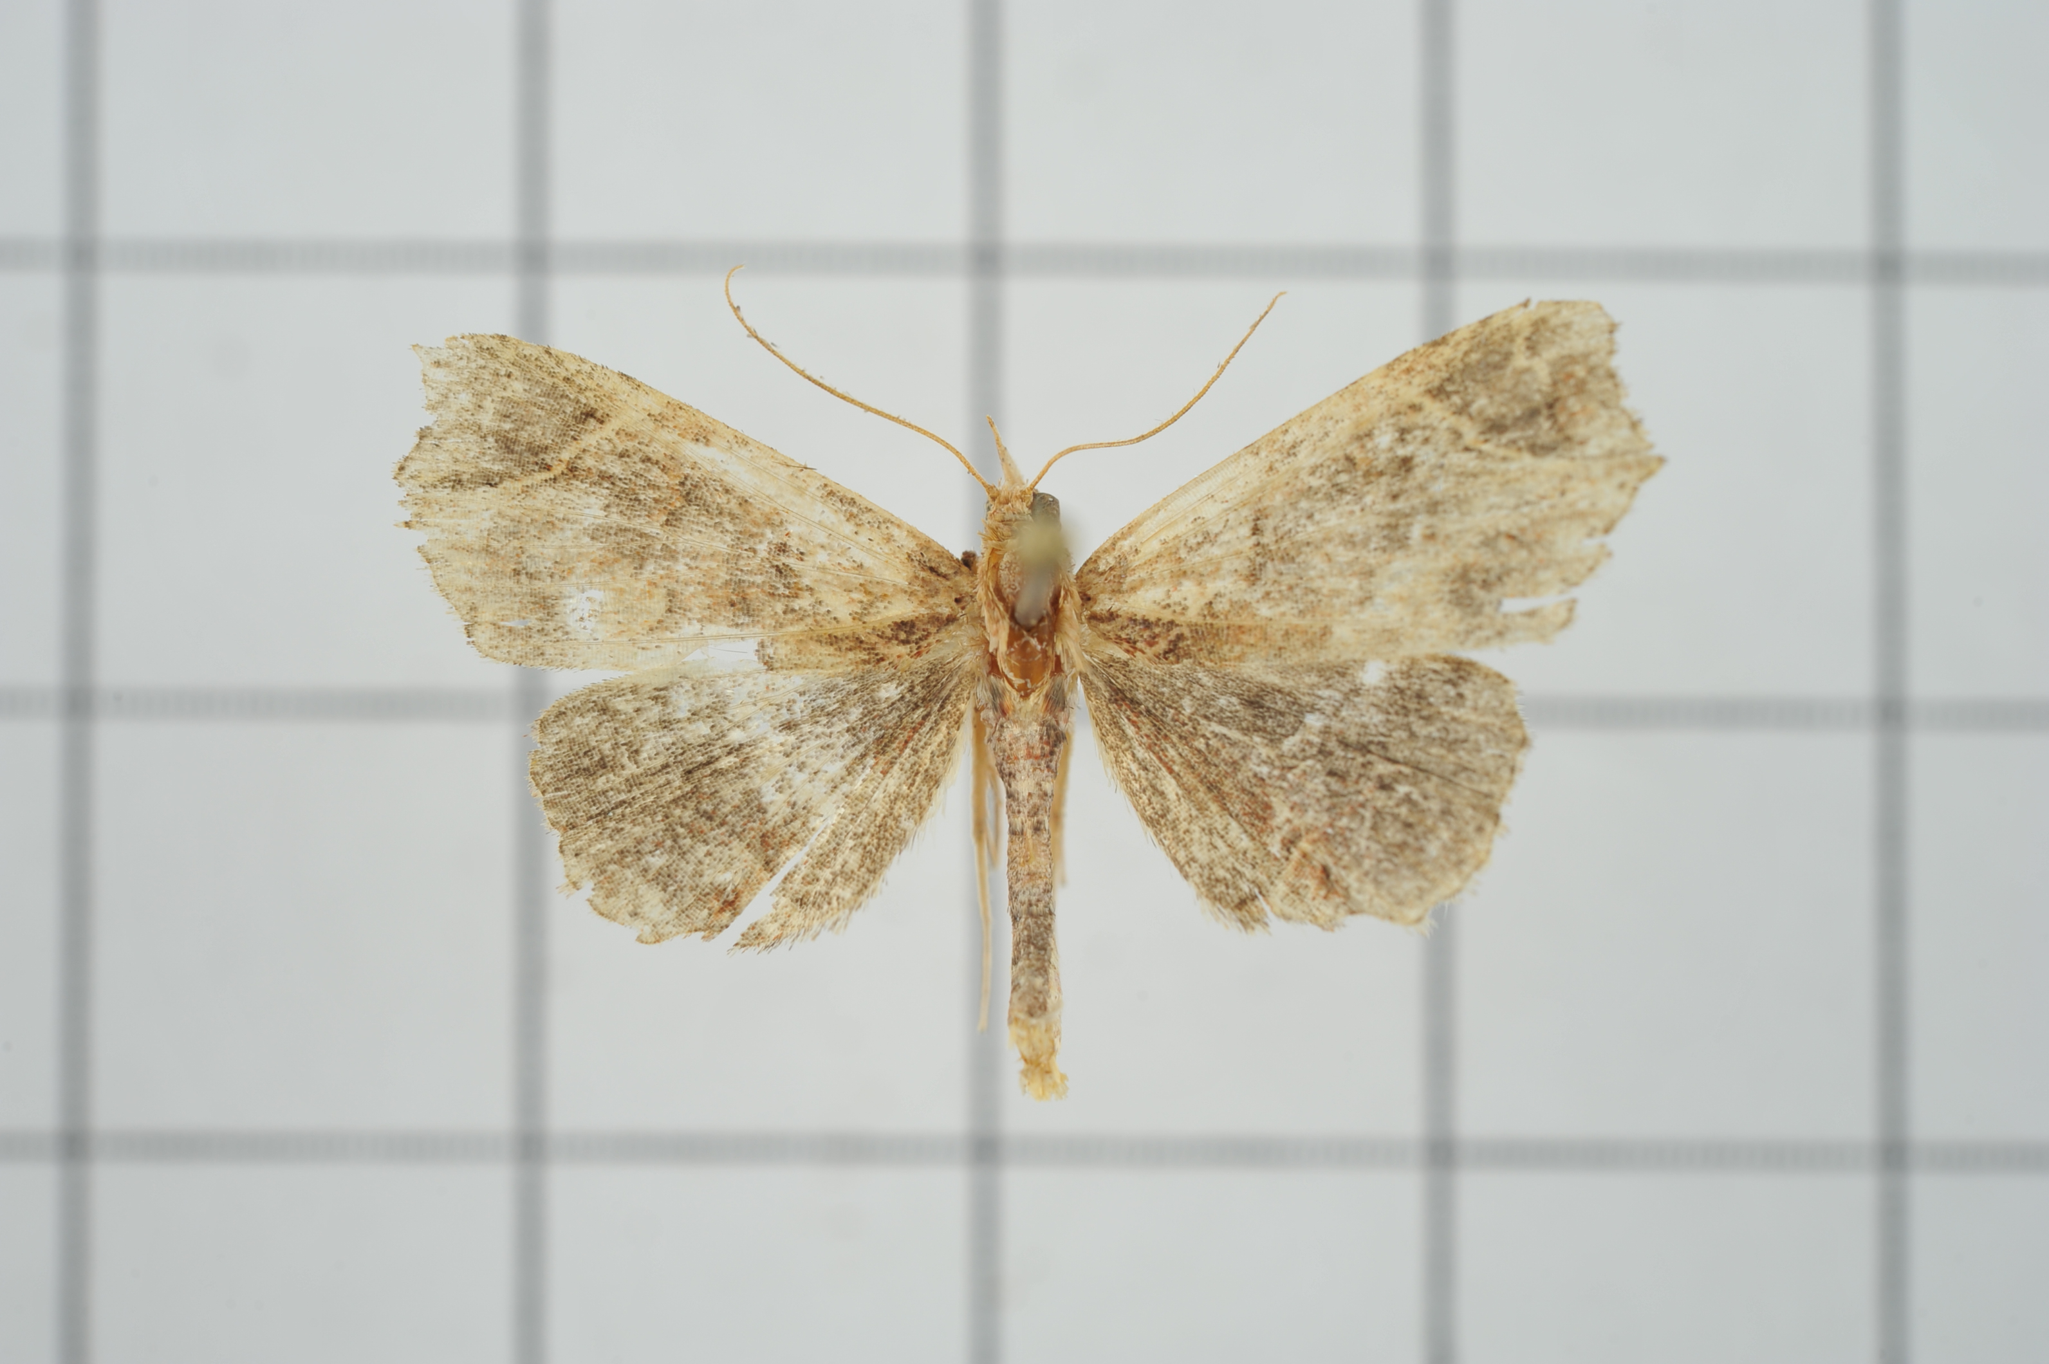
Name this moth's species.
Parolulis renalis
